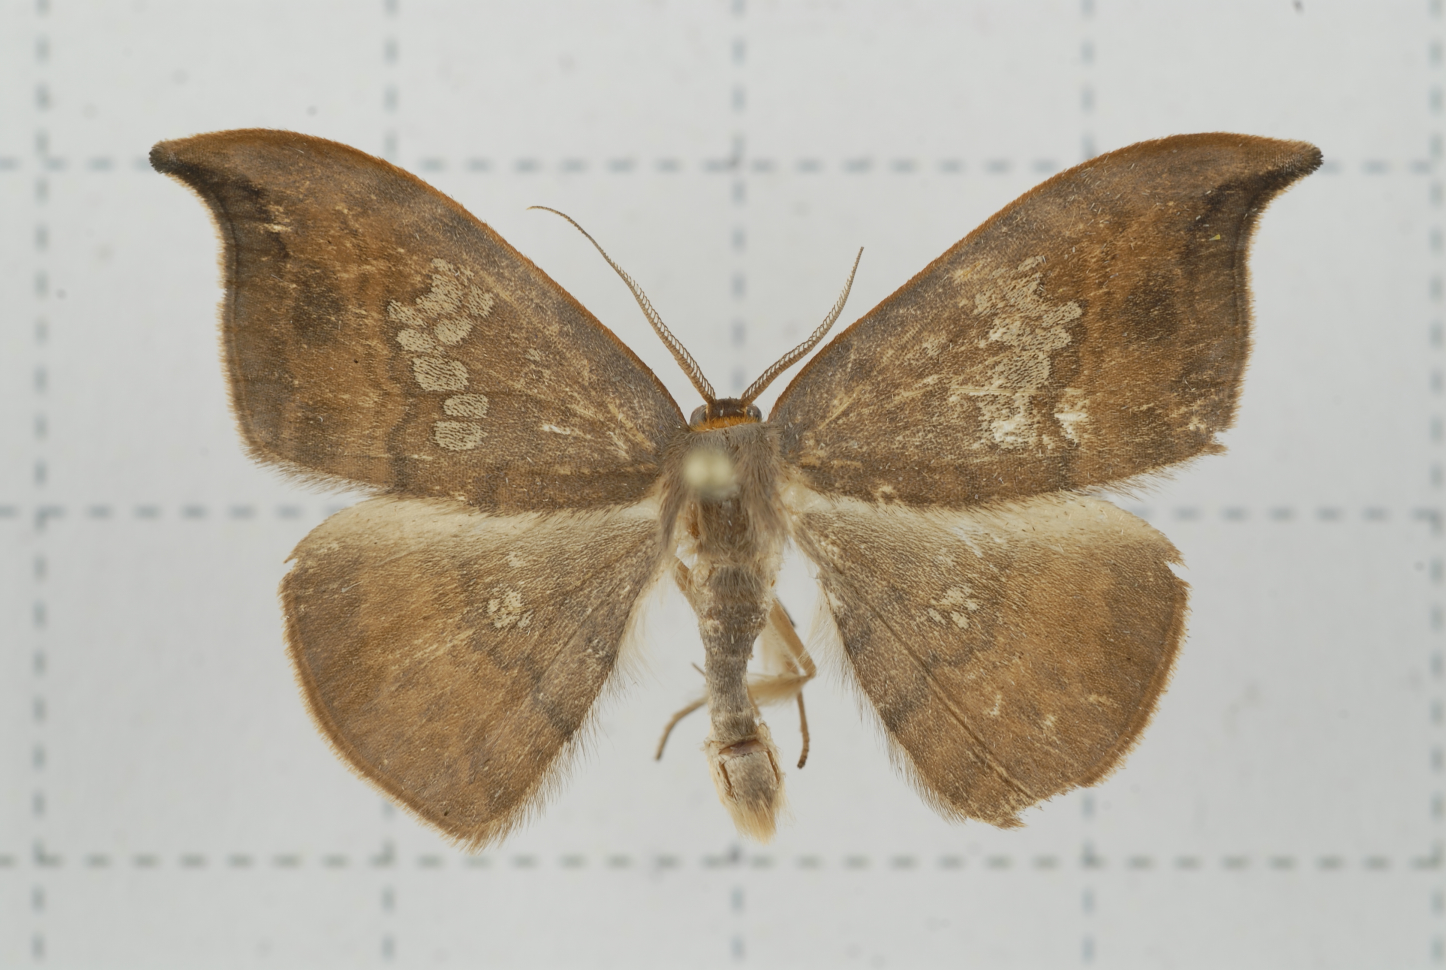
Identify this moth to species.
Agnidra scabiosa fixseni
